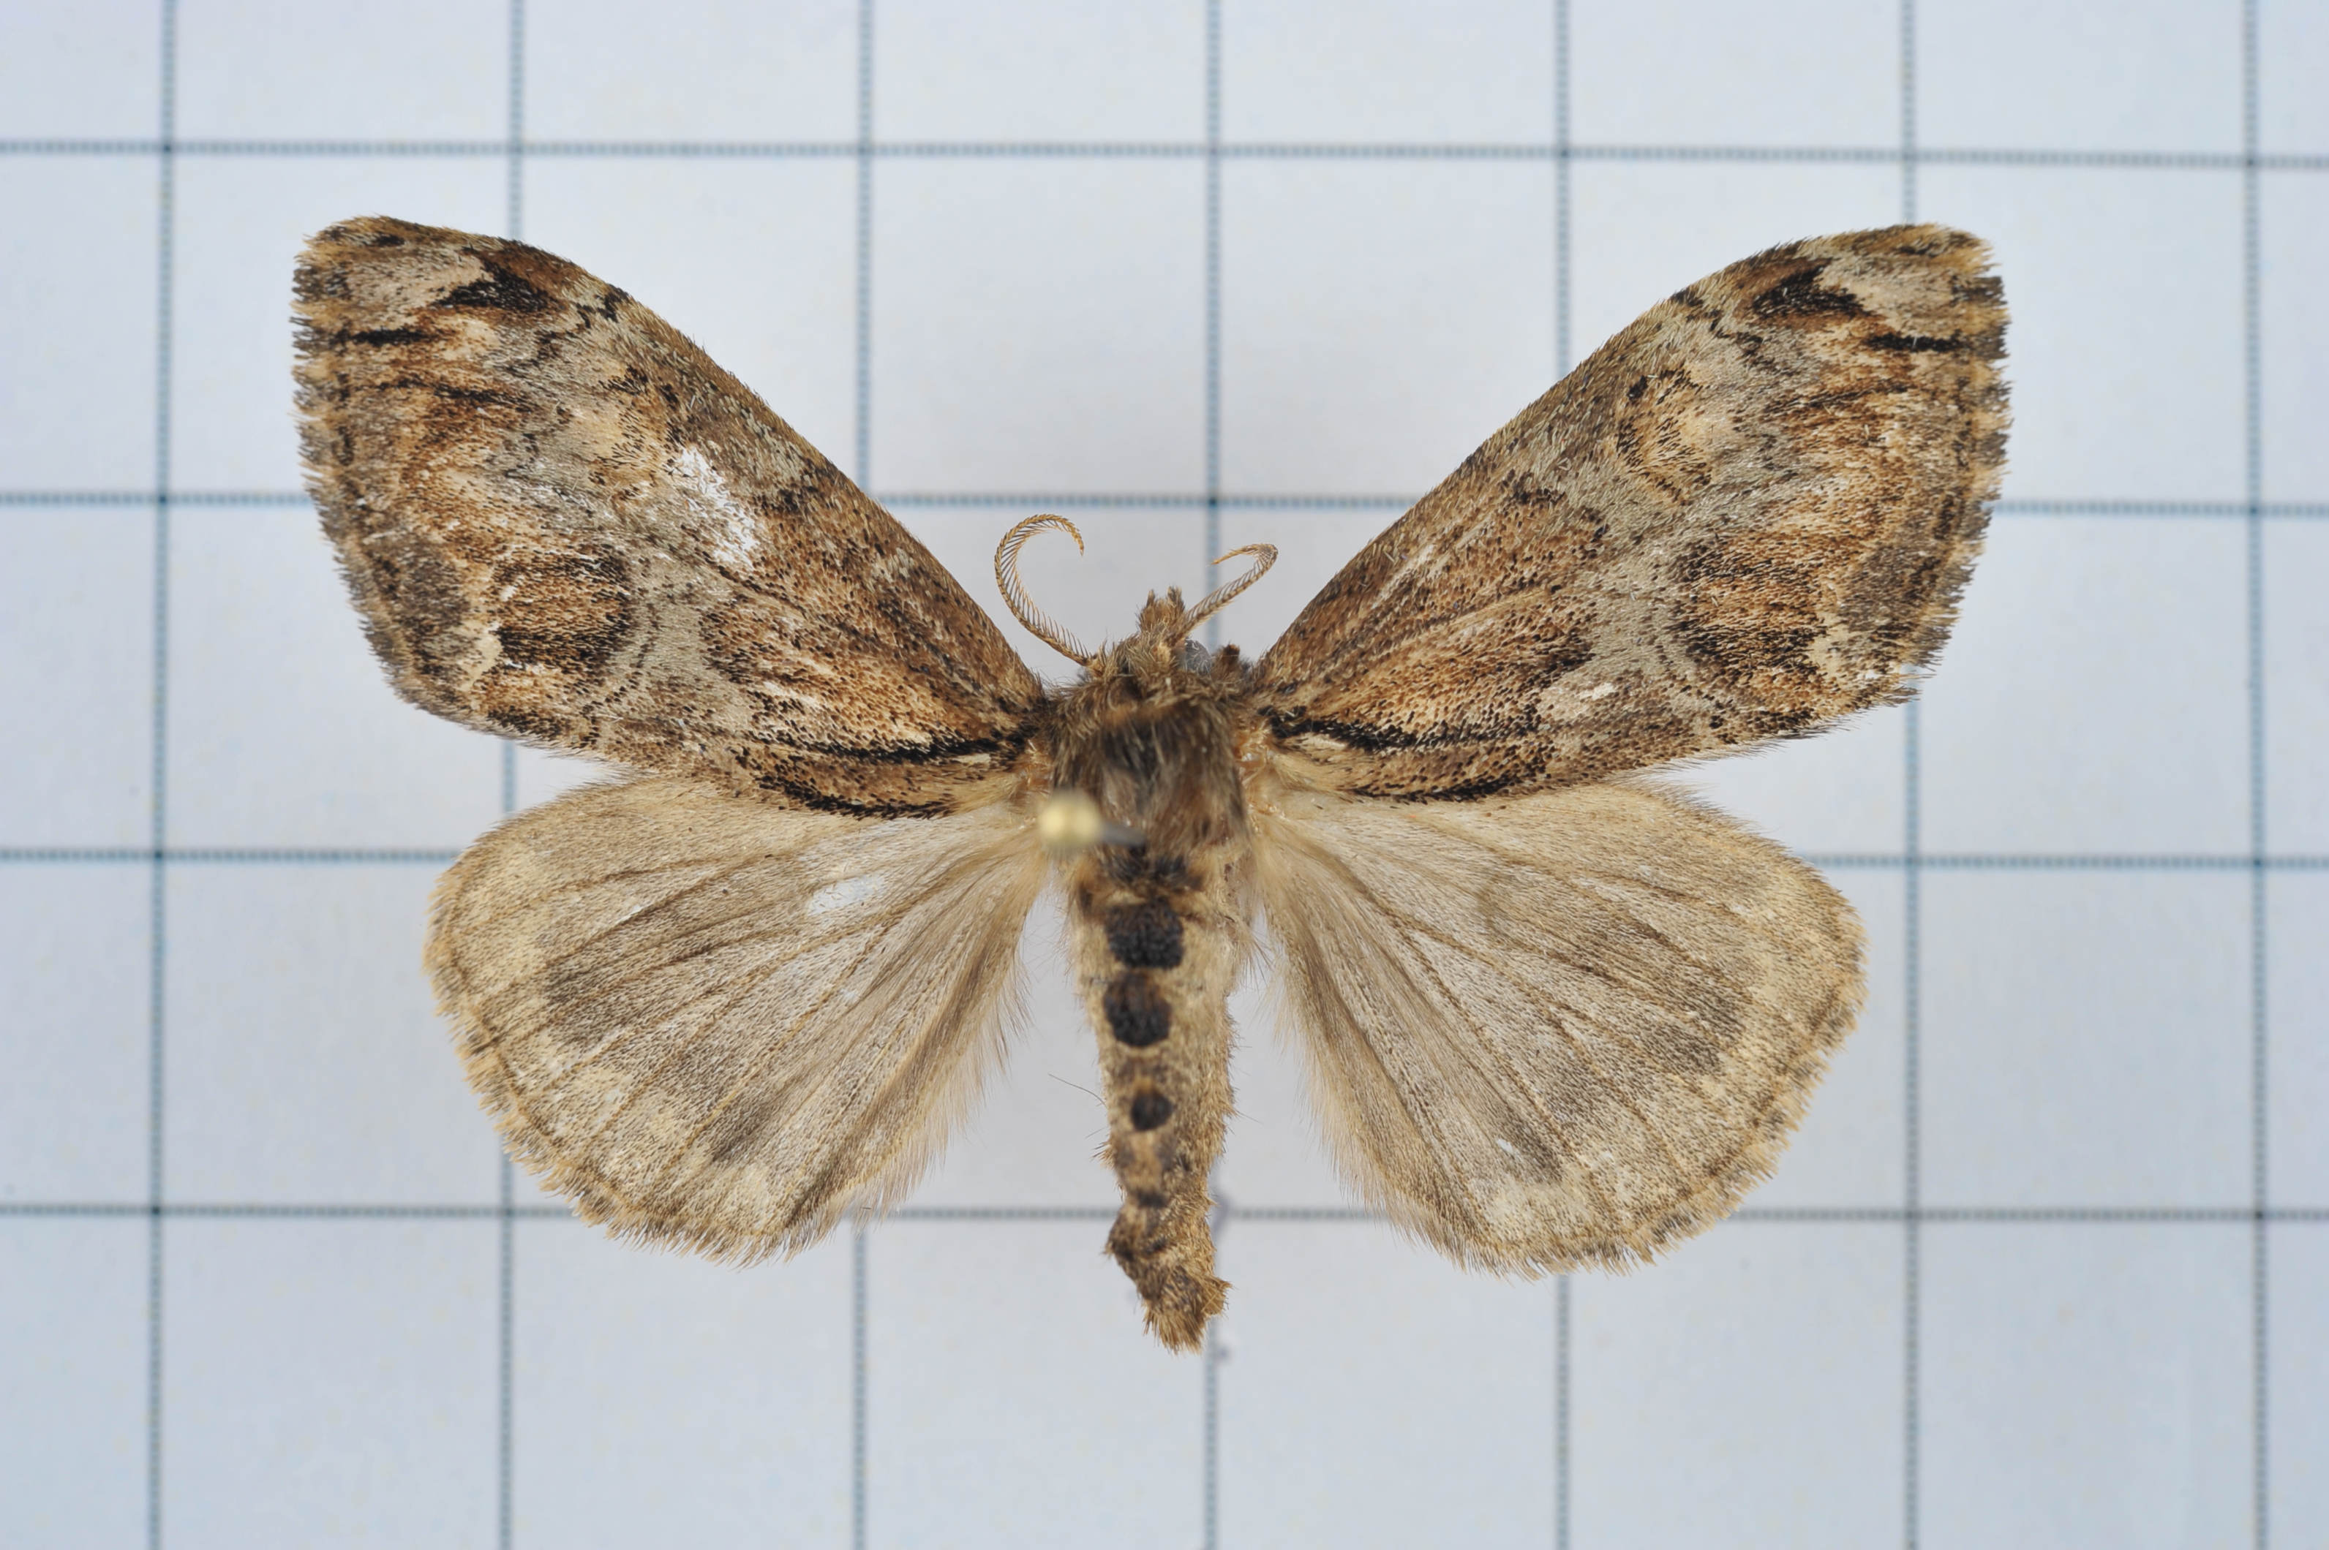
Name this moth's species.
Olene baibarana
